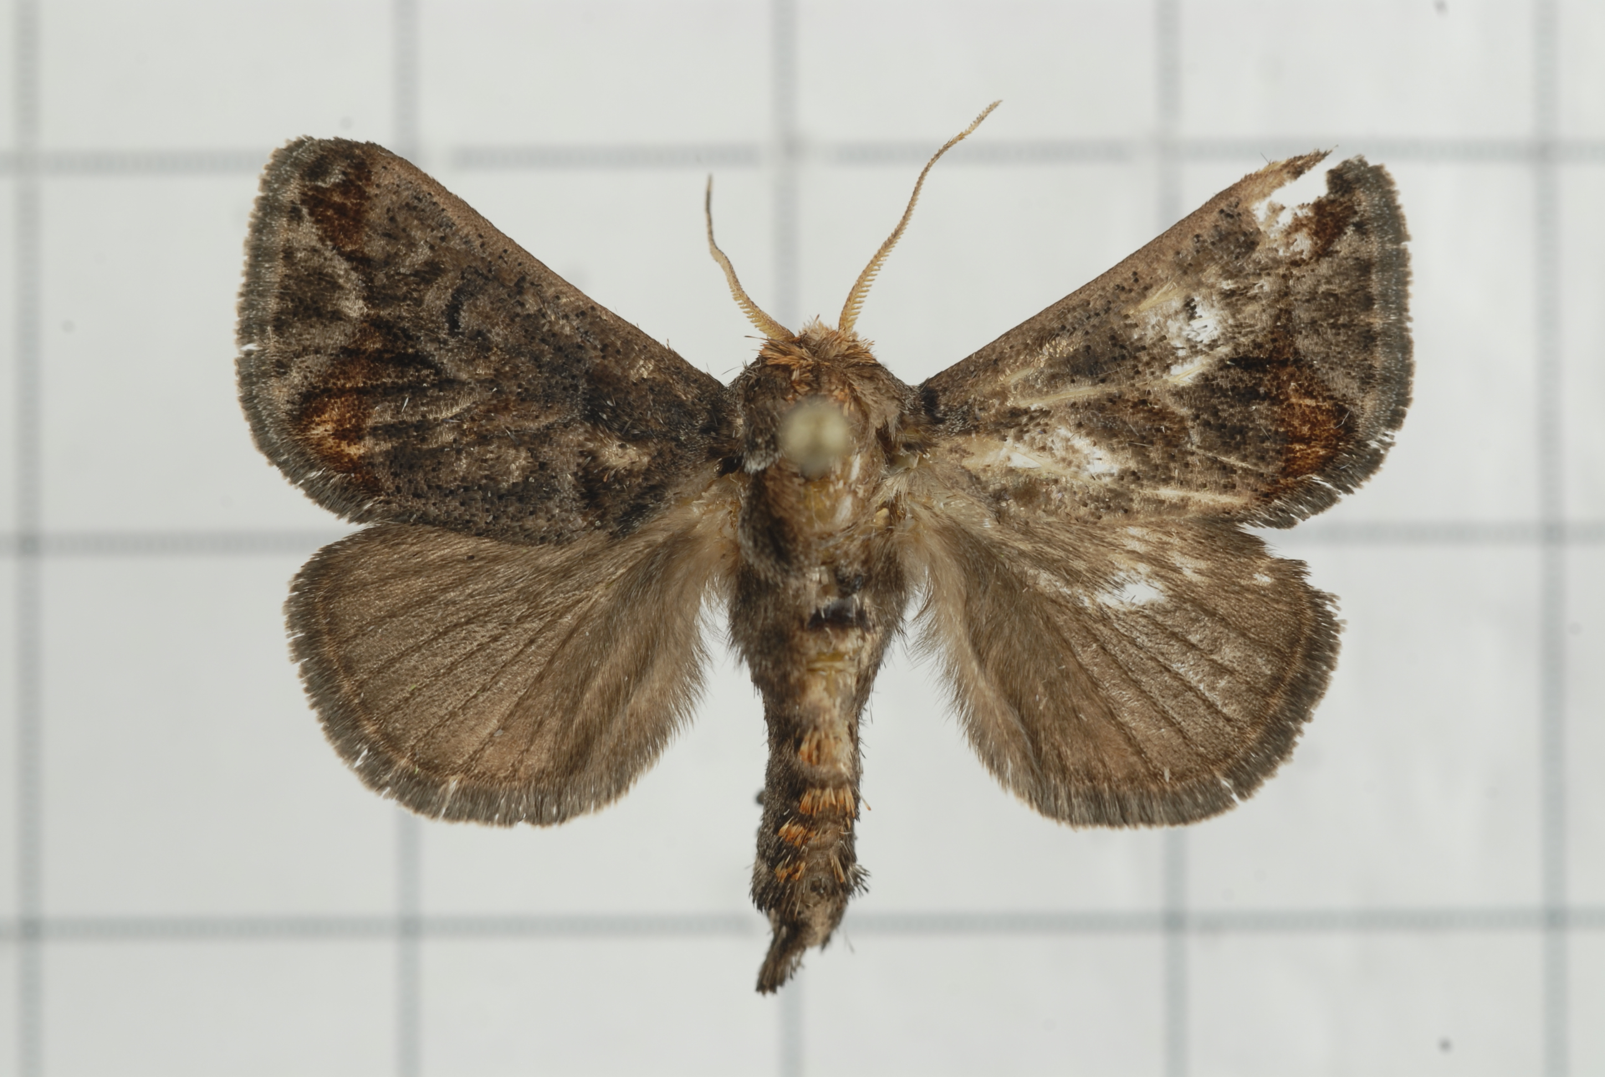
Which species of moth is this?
Phlossa conjuncta
